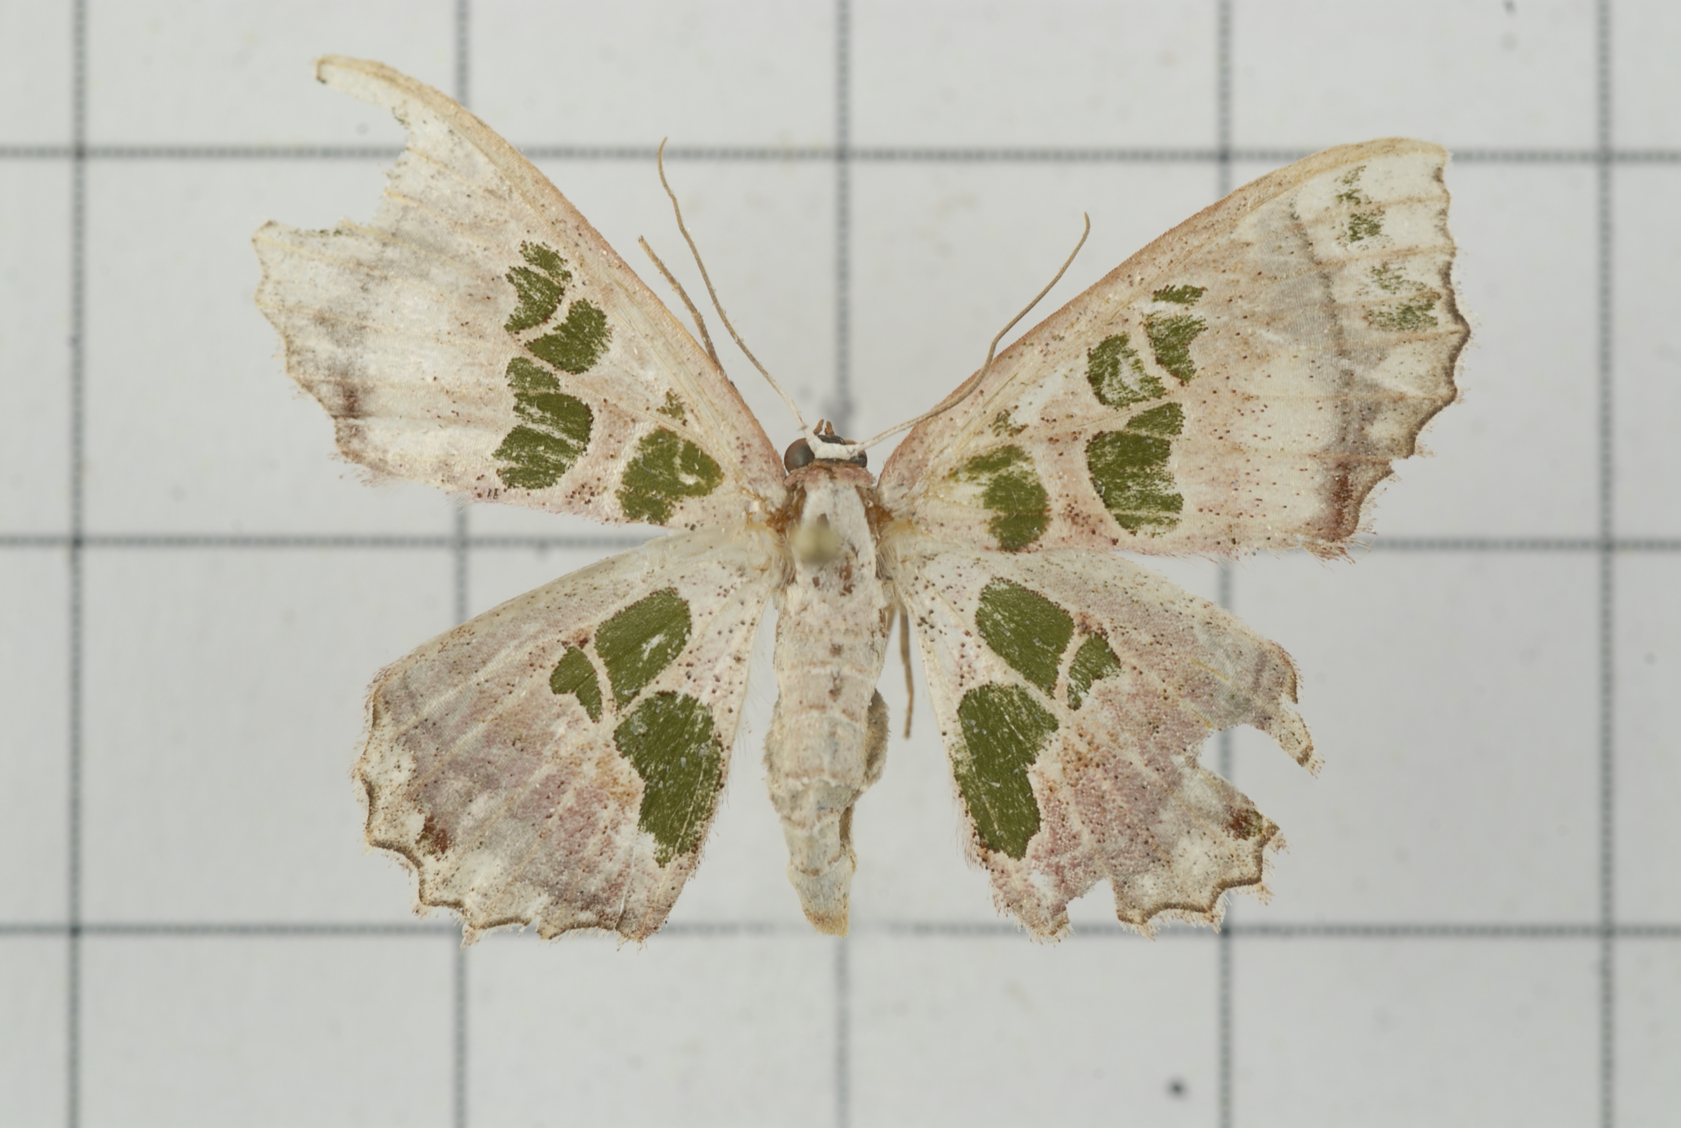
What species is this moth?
Antitrygodes divisaria perturbata
